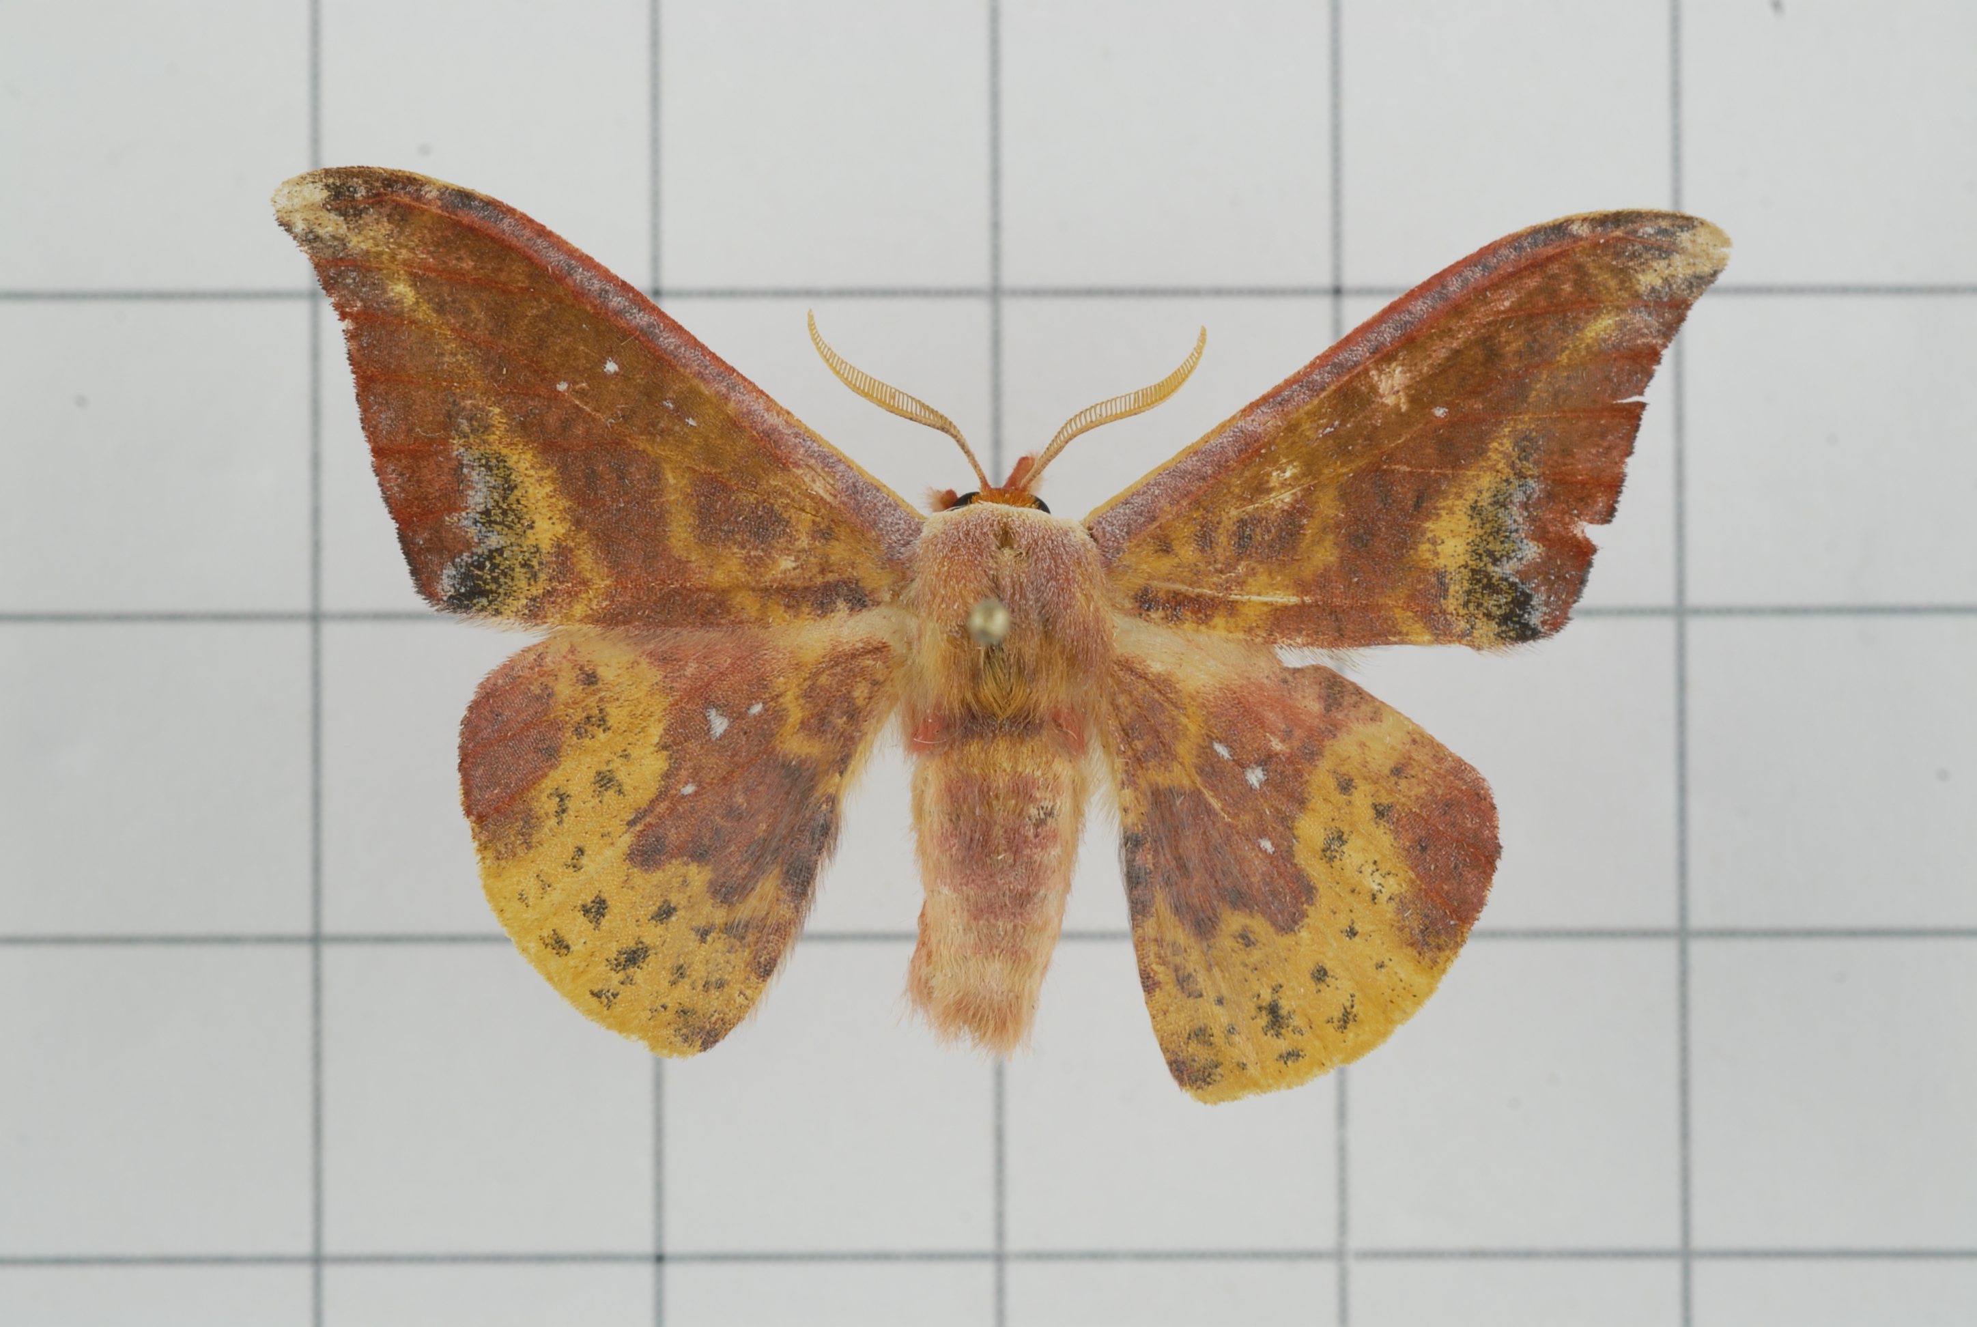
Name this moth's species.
Oreta fuscopurpurea
